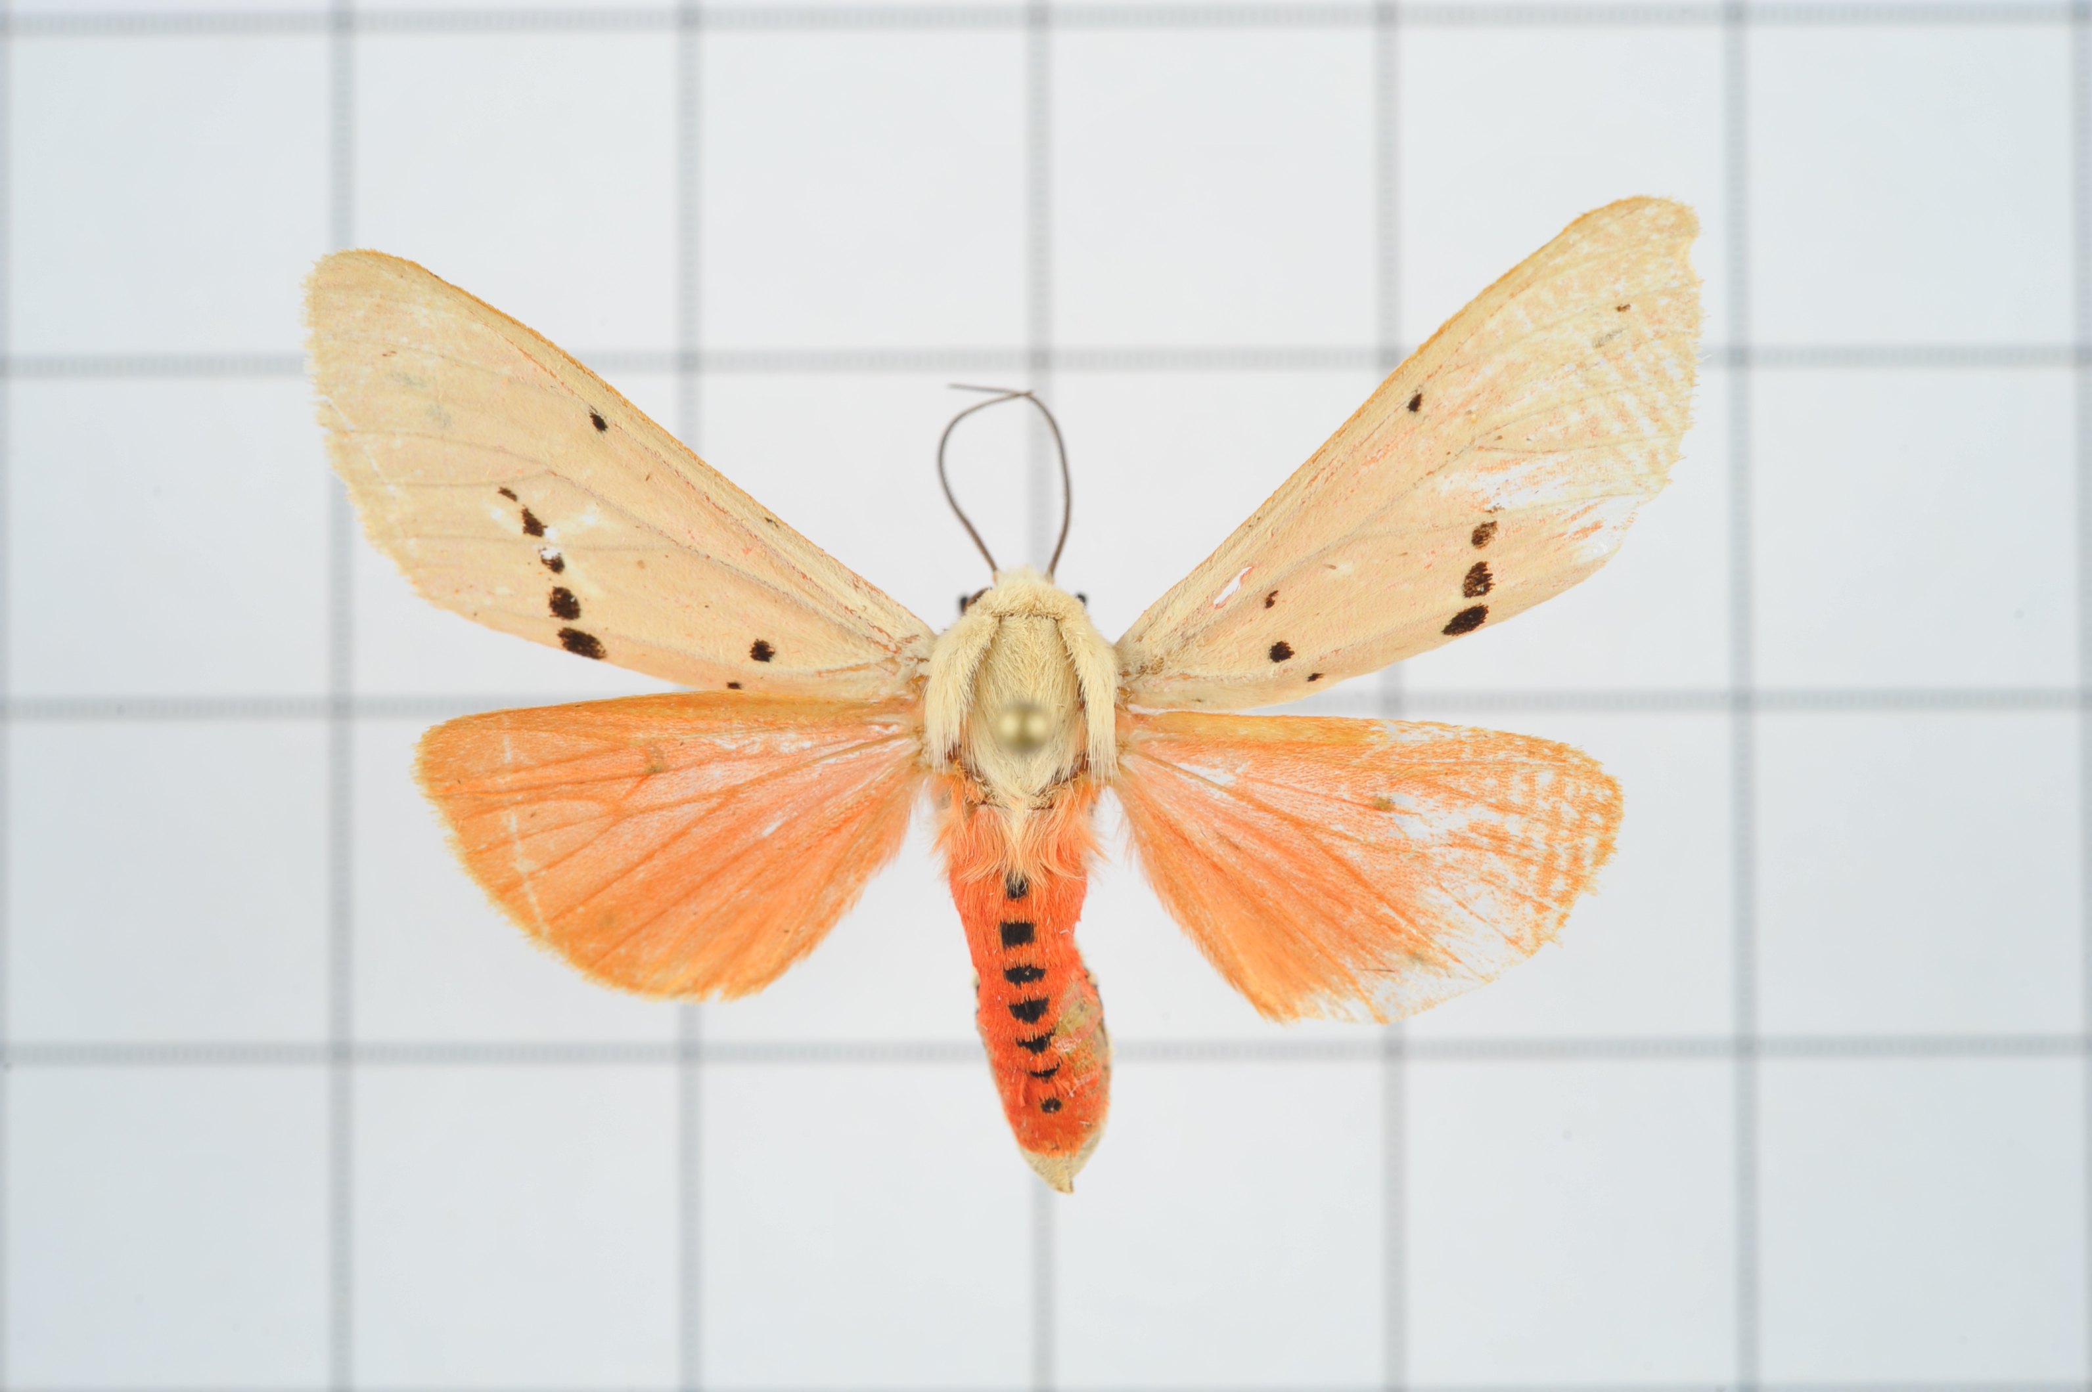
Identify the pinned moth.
Spilarctia subcarnea
